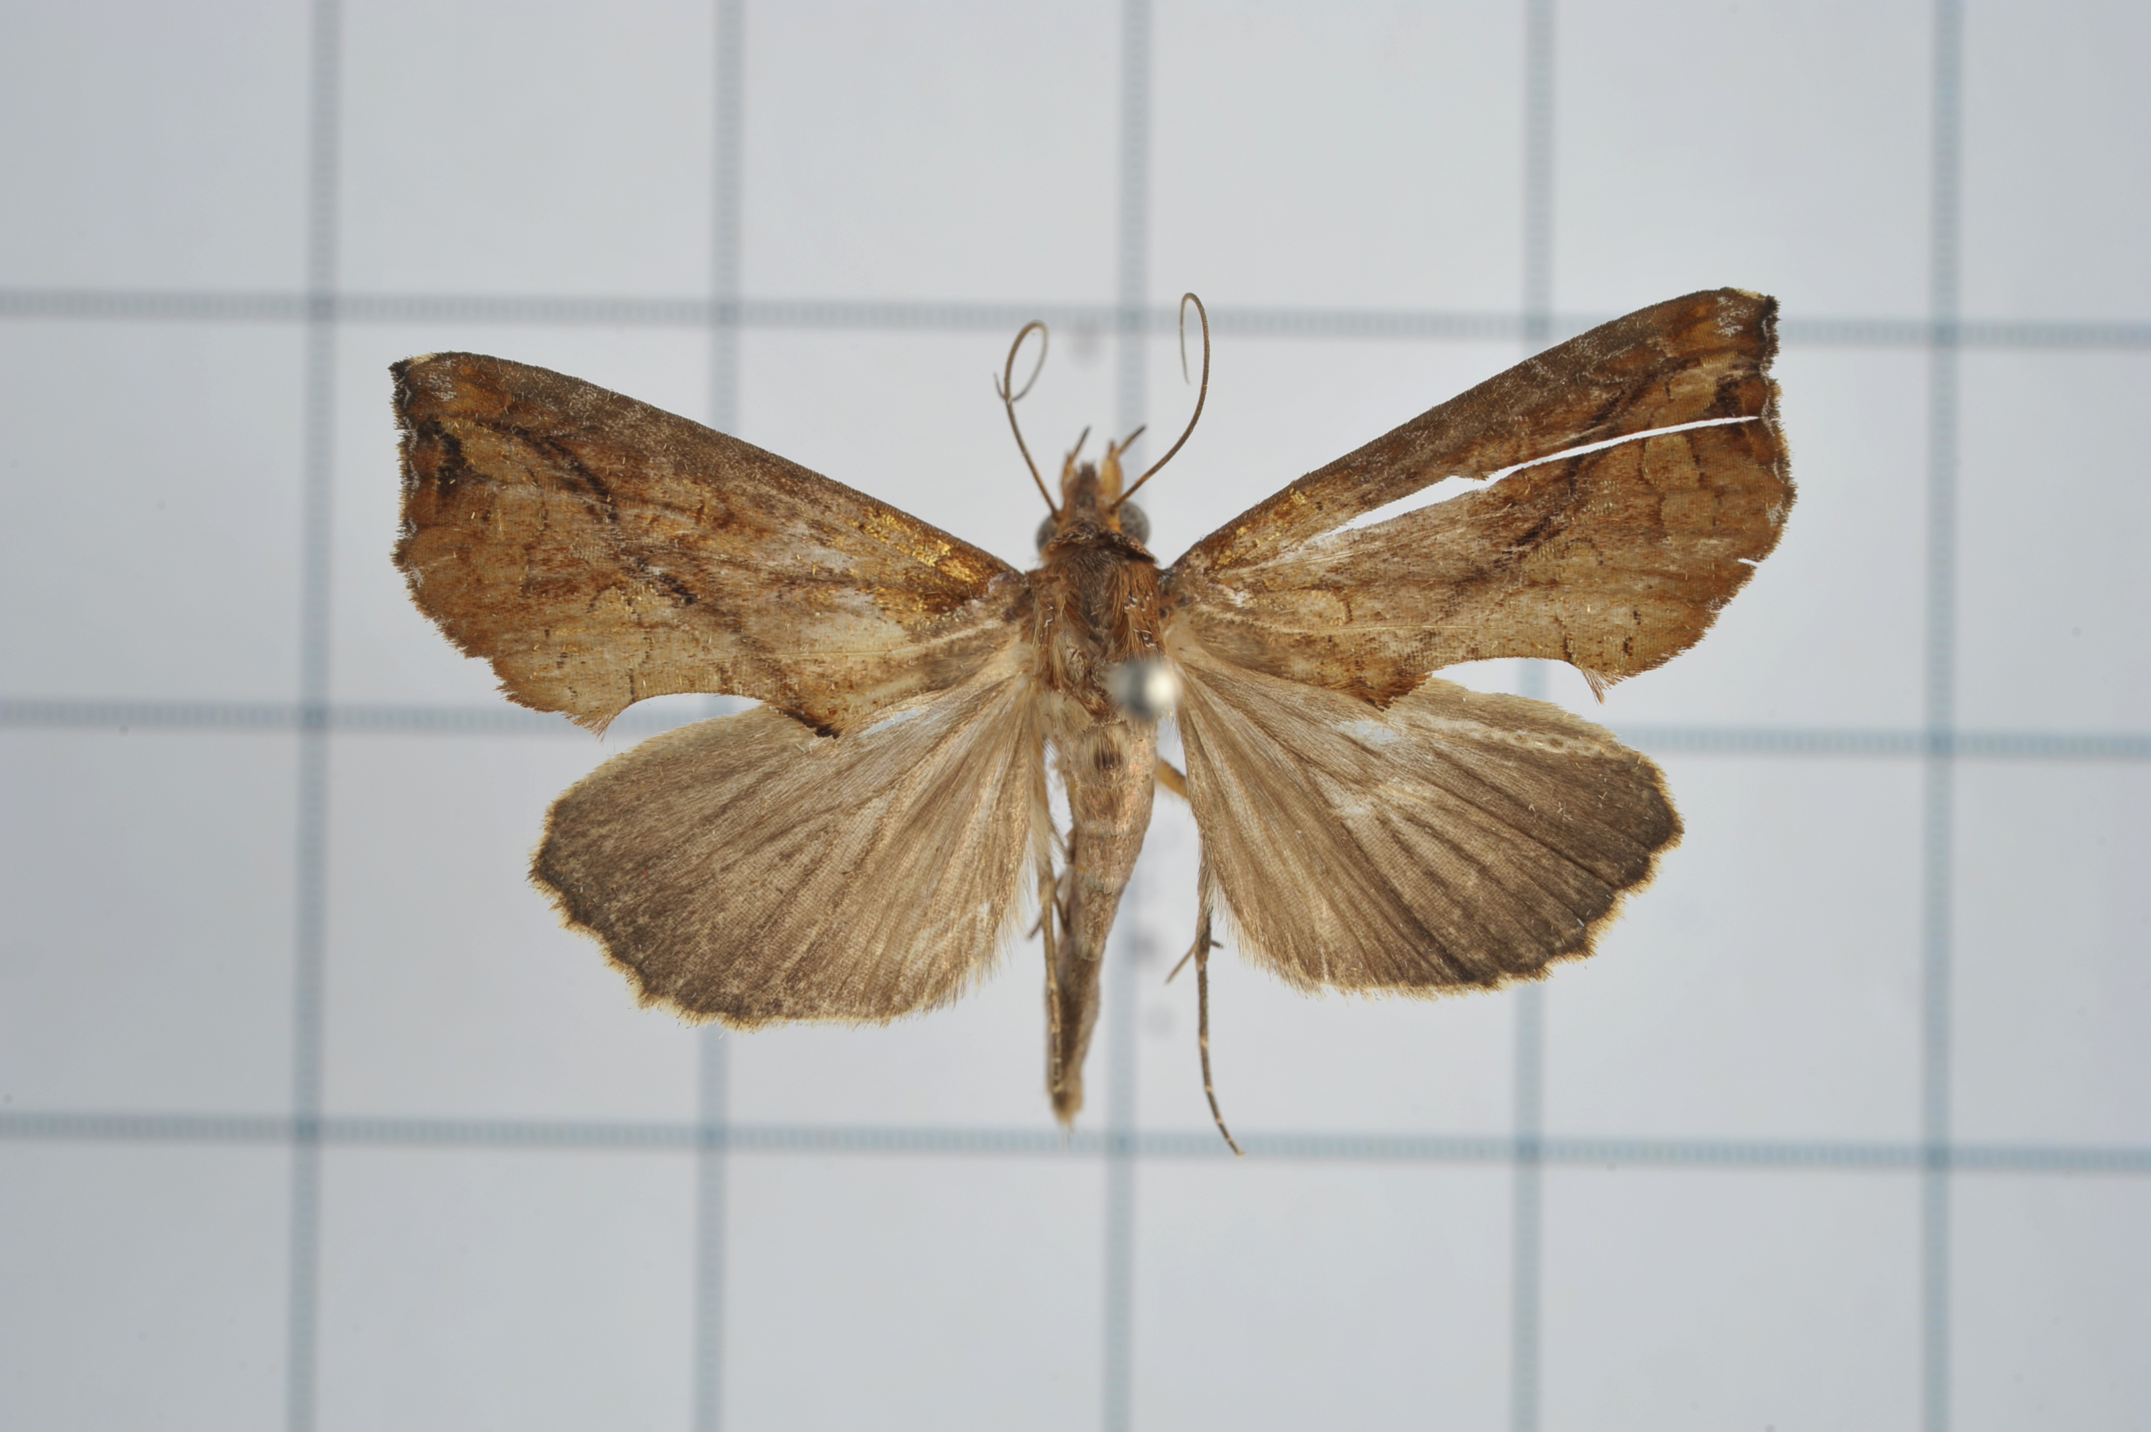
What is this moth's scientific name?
Plusiodonta coelonota
